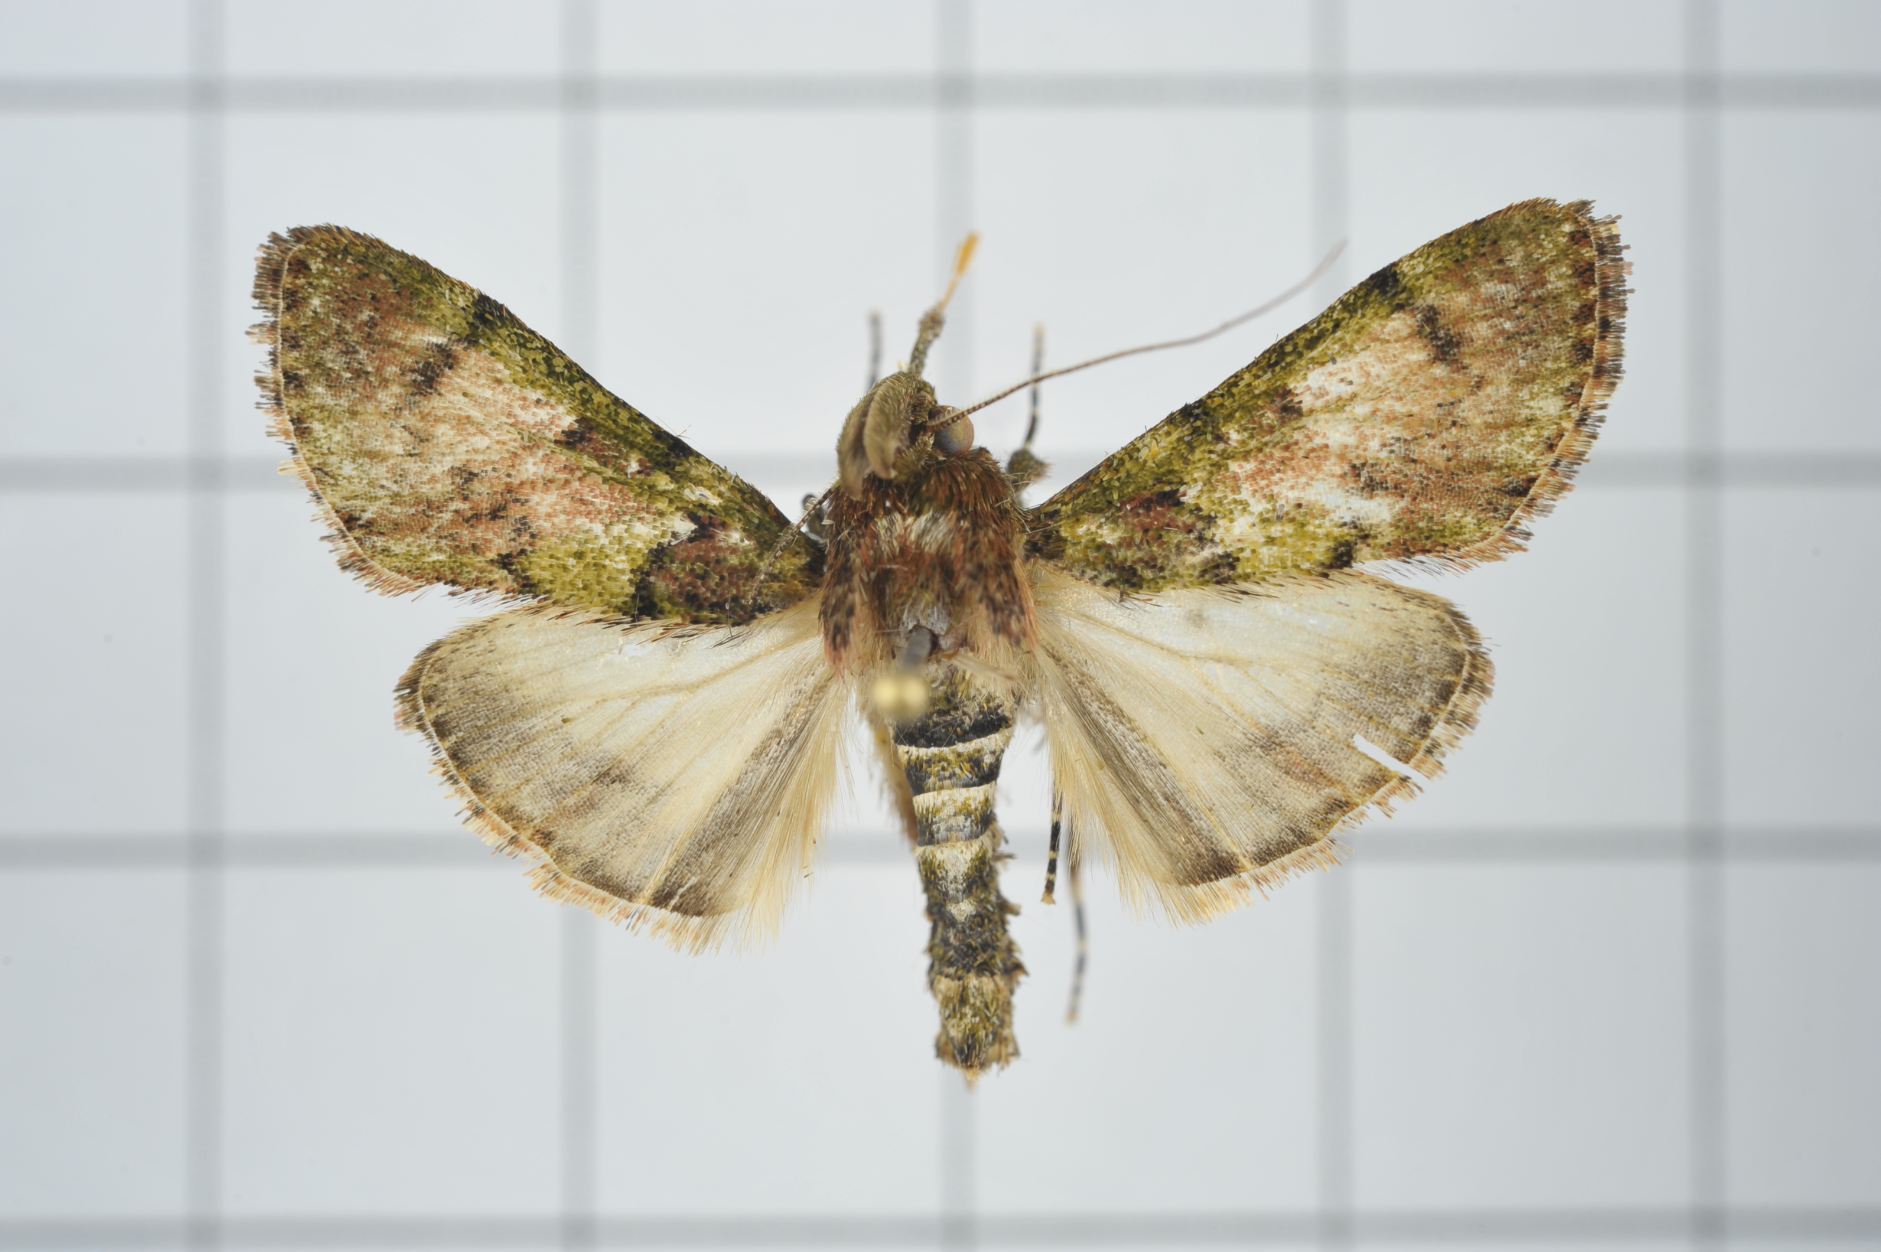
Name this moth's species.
Teliphasa nubilosa
